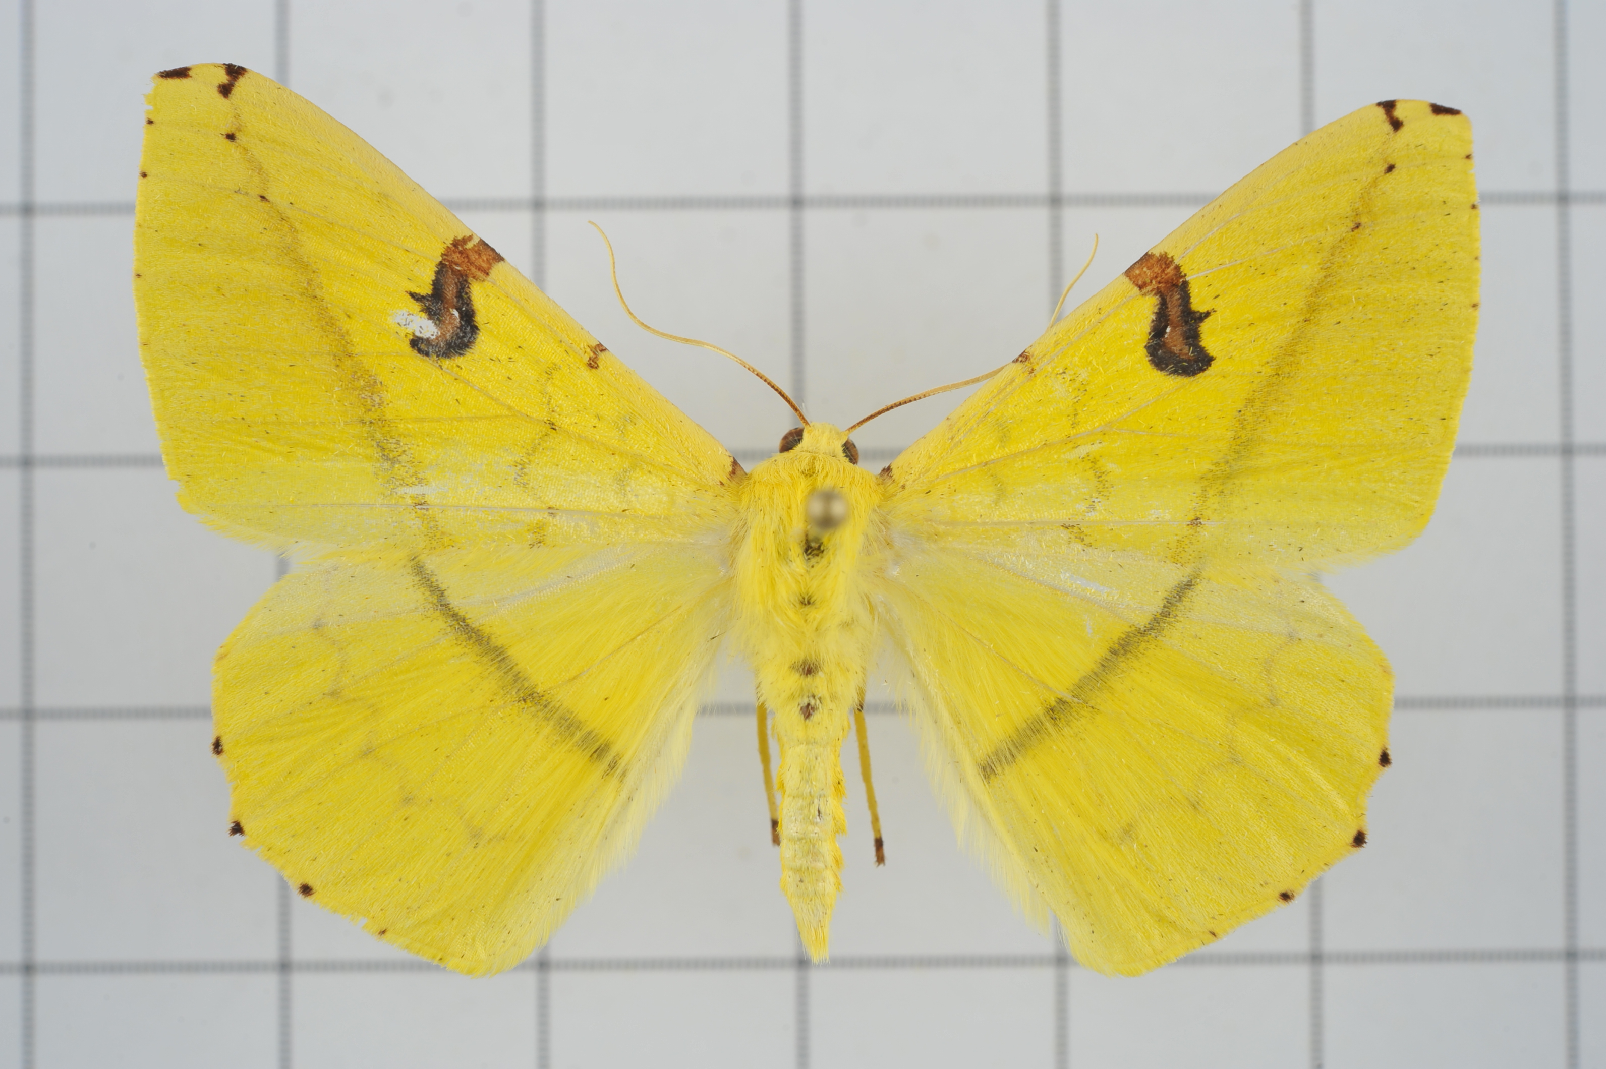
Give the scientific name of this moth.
Opisthograptis moelleri
